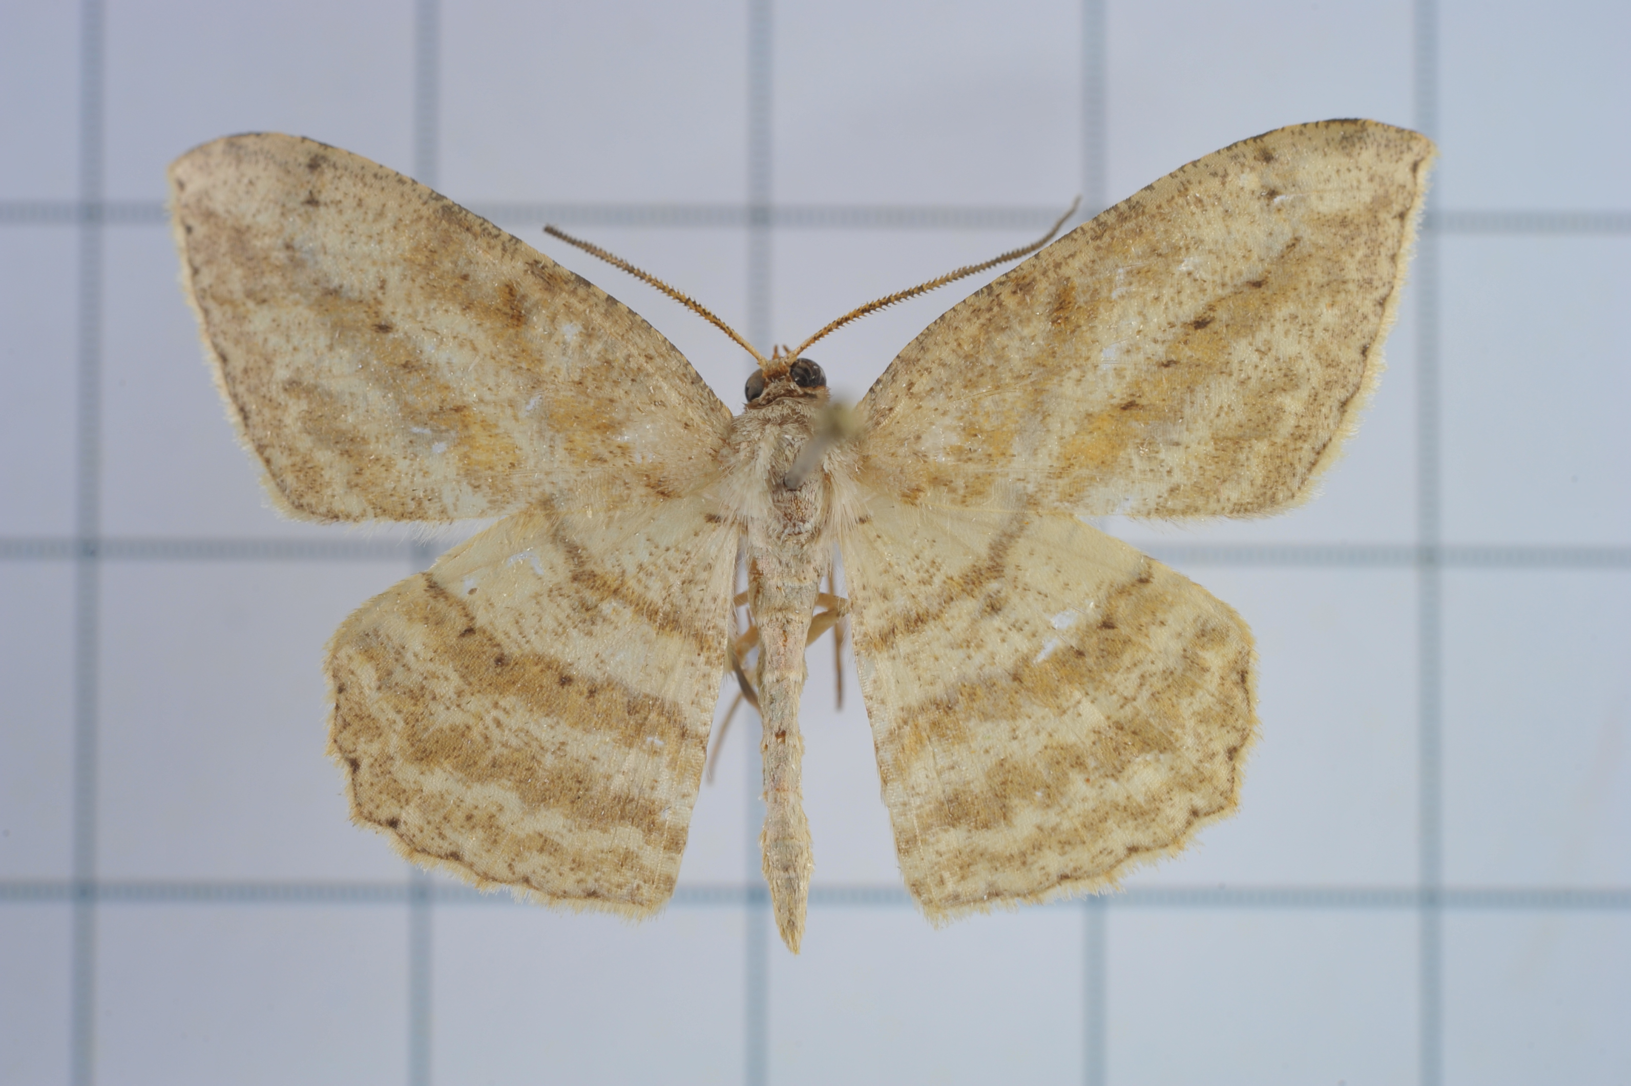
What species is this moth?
Calletaera obliquata
